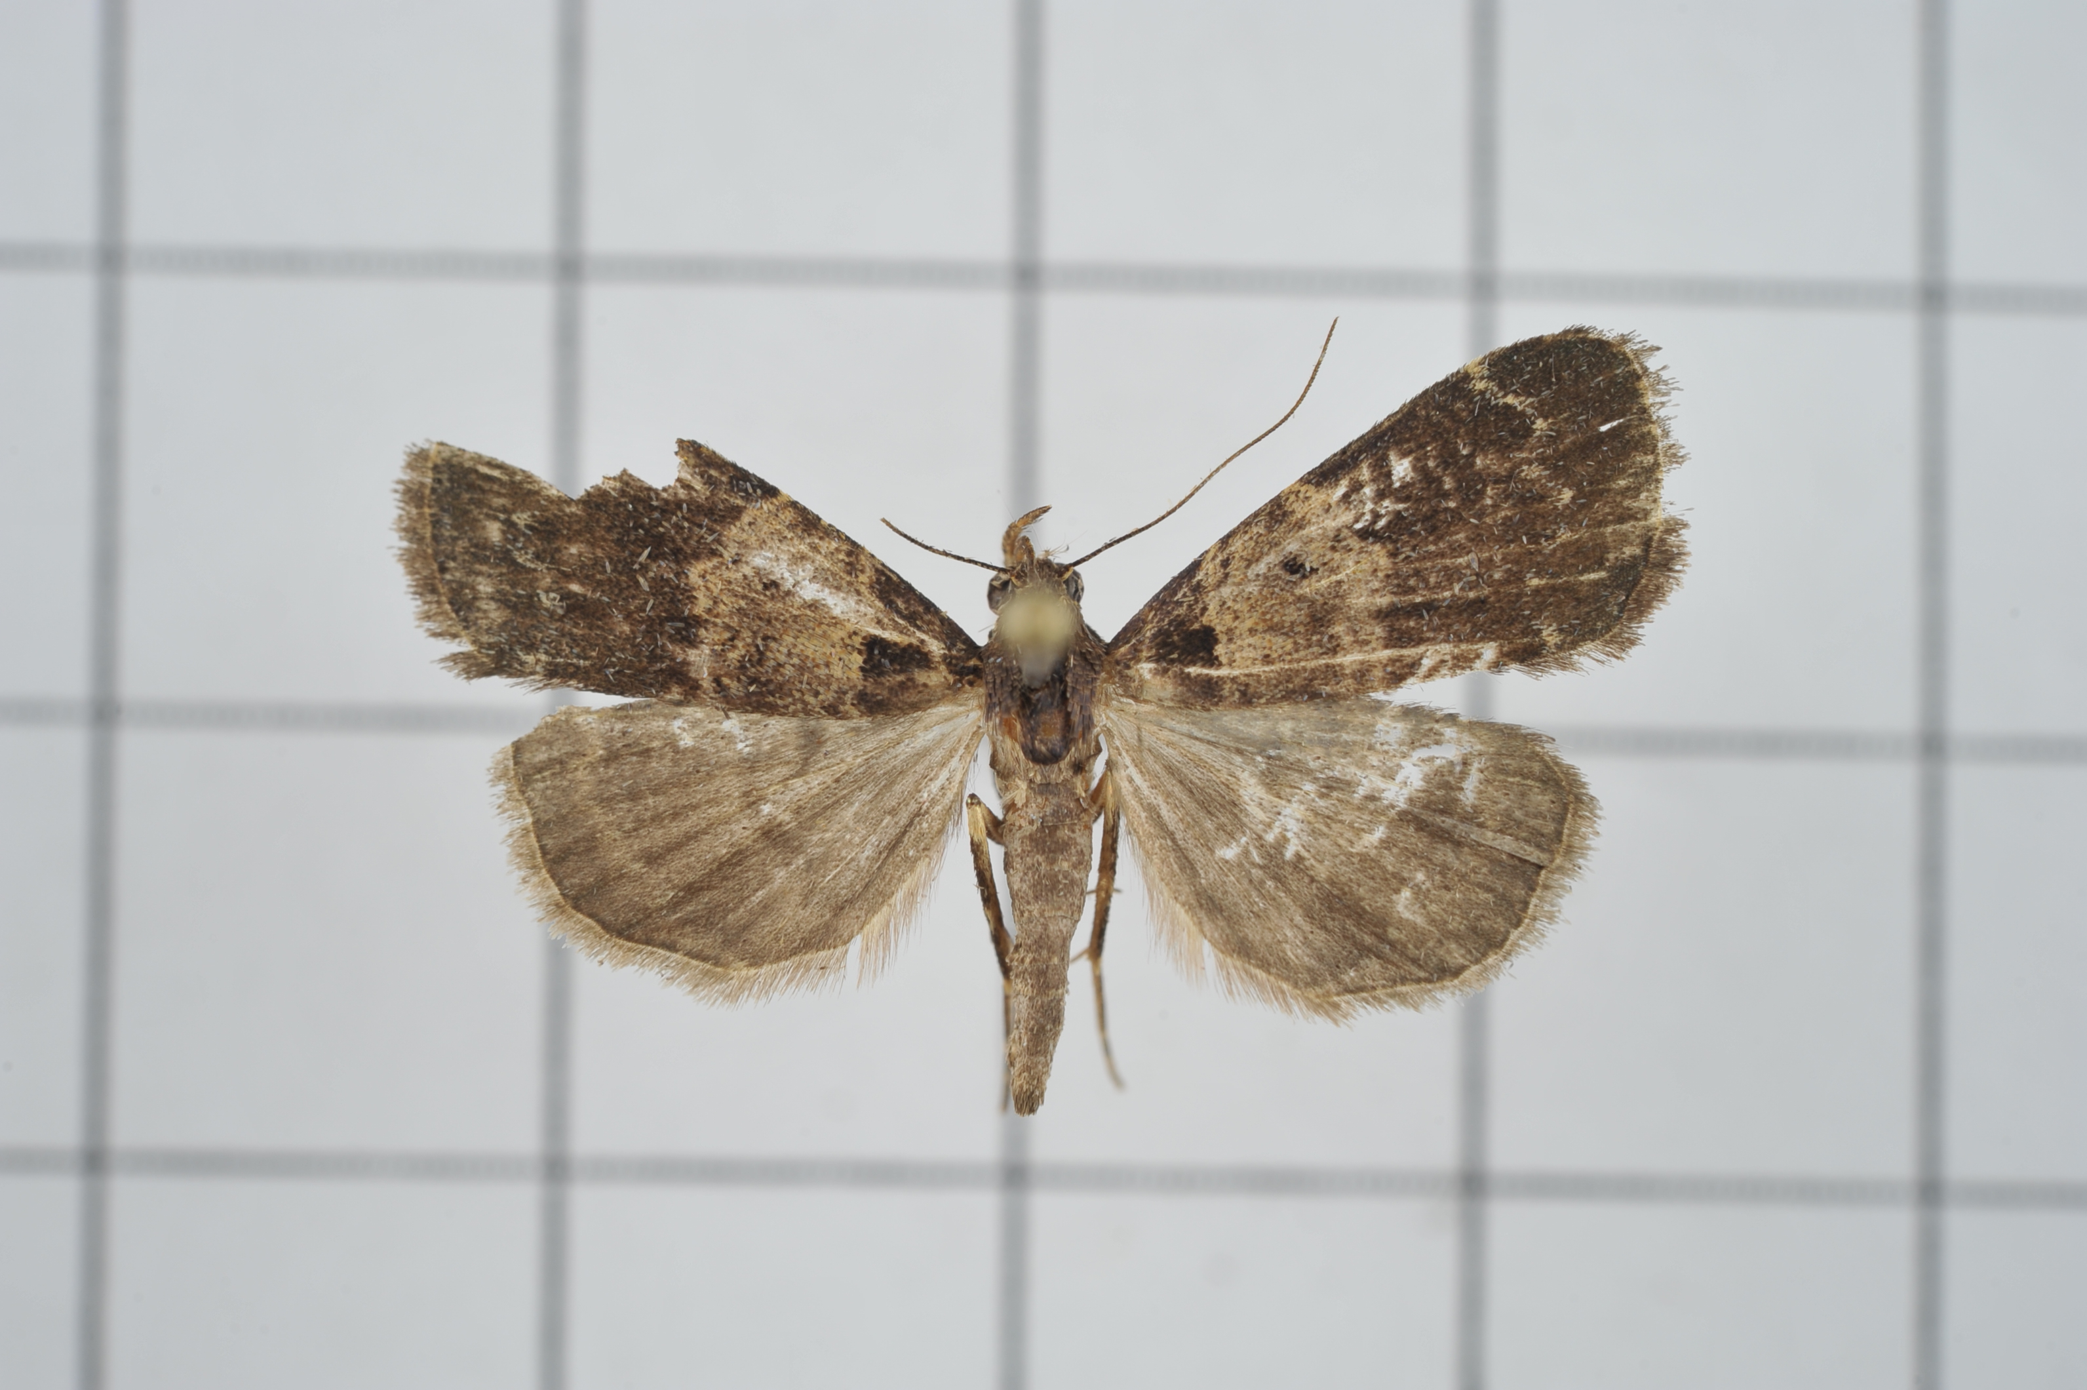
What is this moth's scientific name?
Hydrillodes nilgirialis
